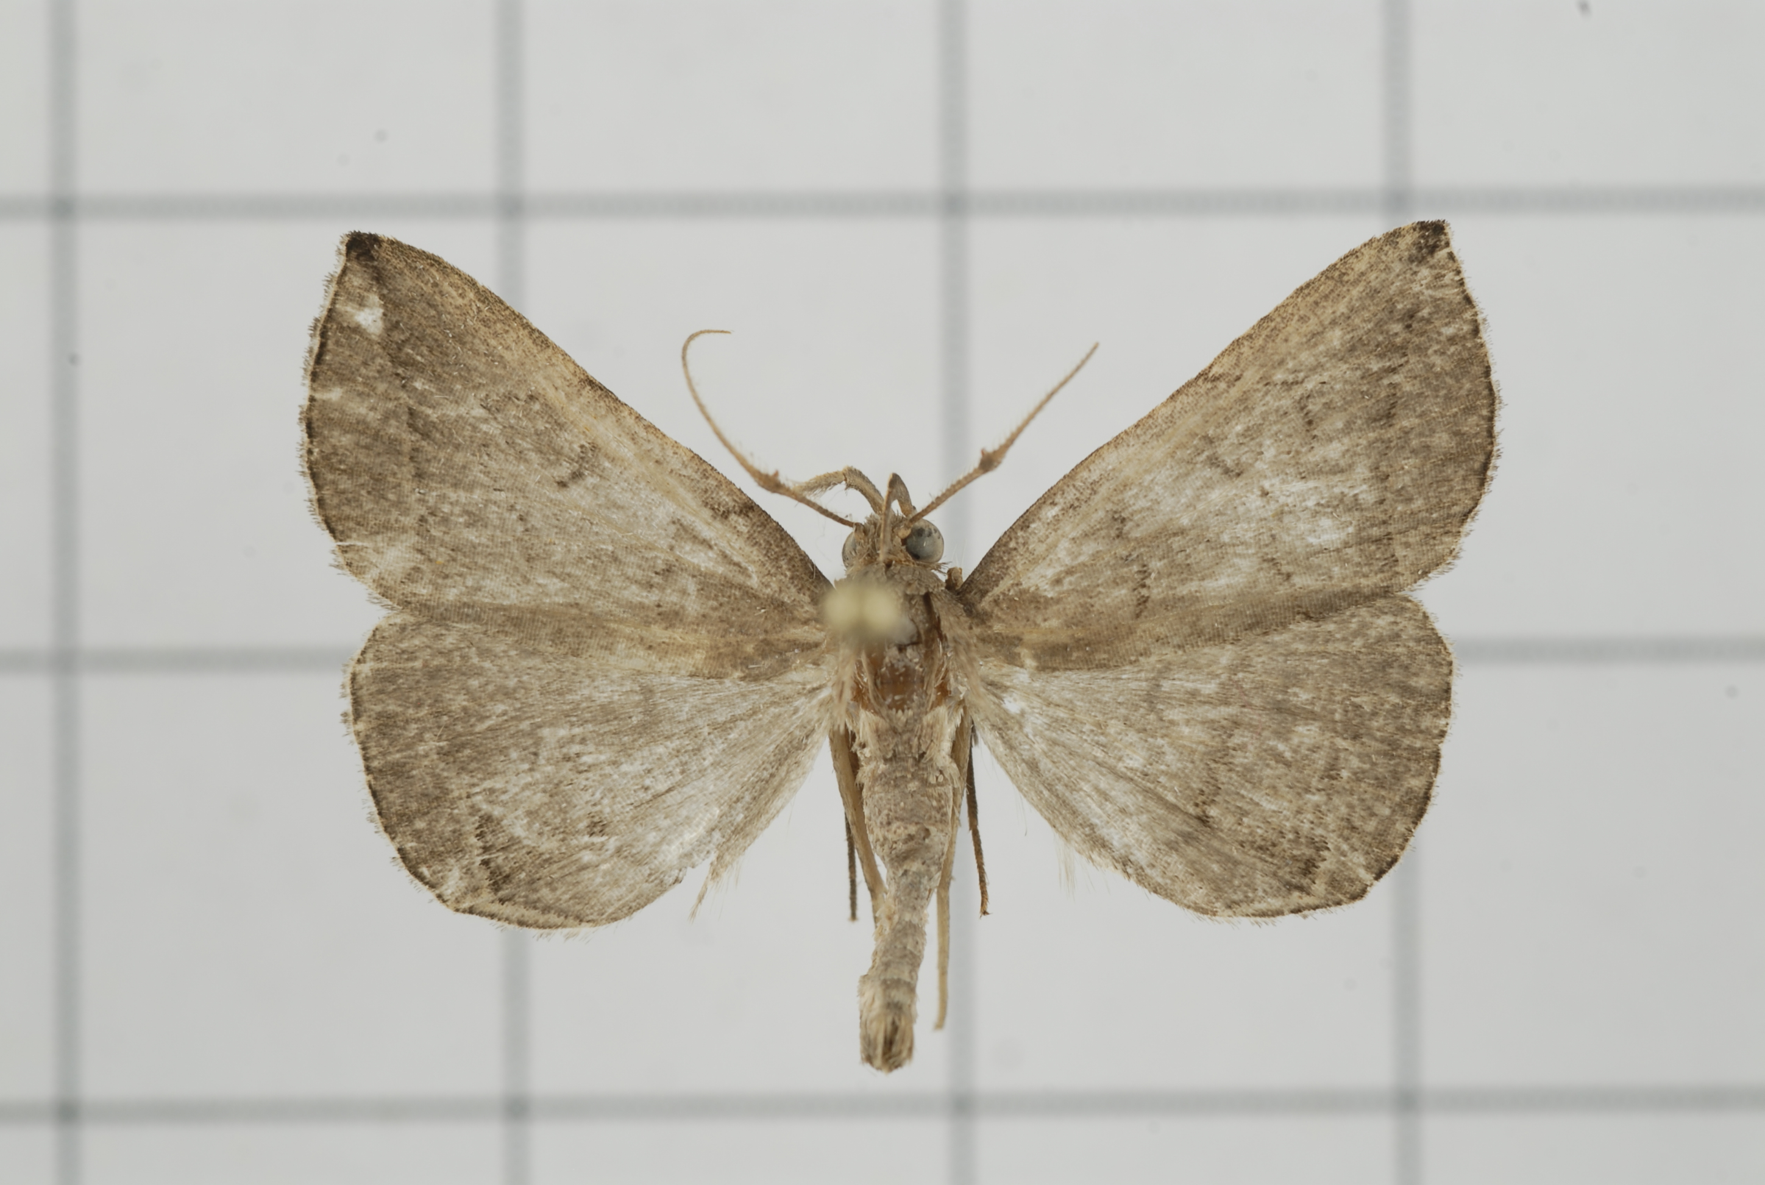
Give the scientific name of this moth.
Zanclognatha nakatomii
